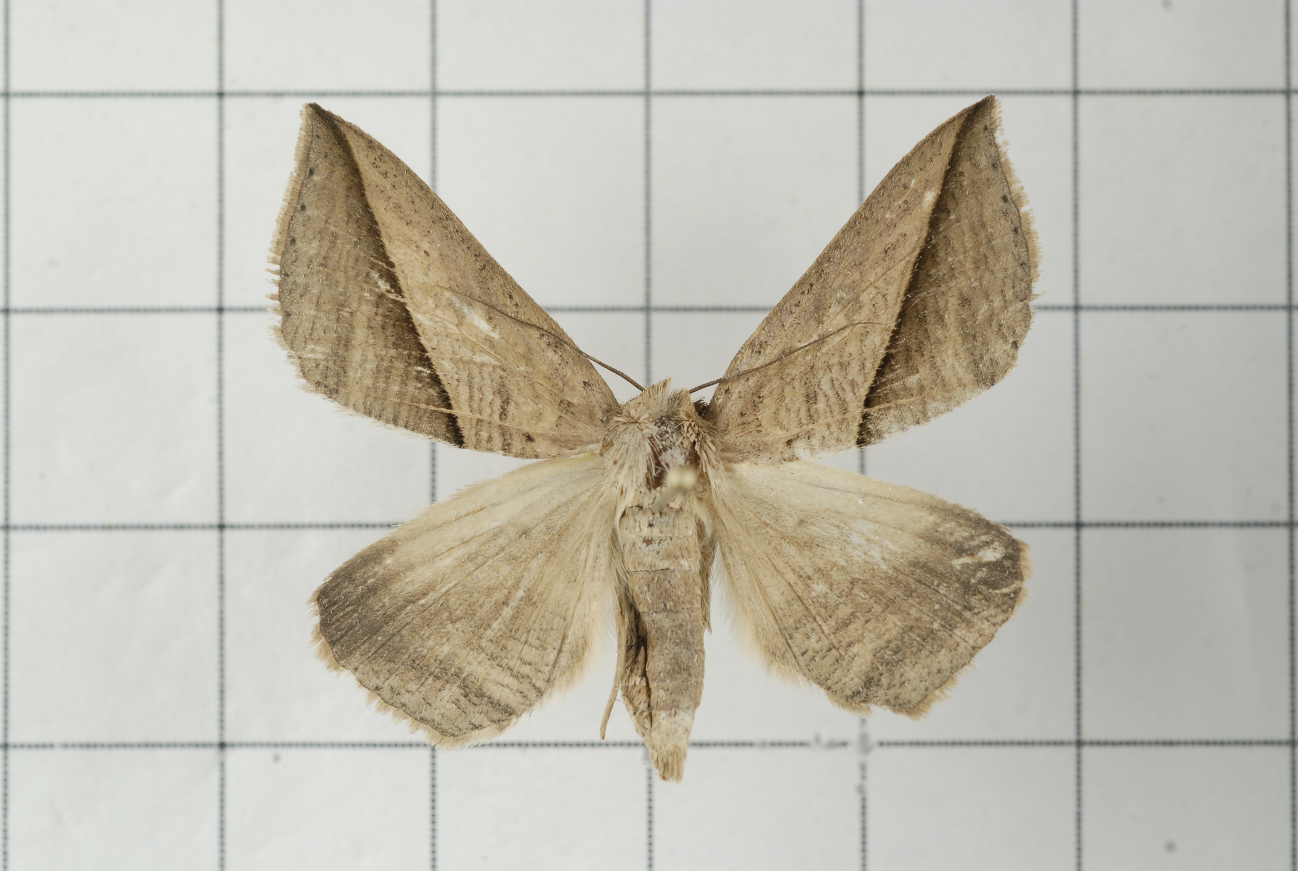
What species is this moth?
Dierna strigata
